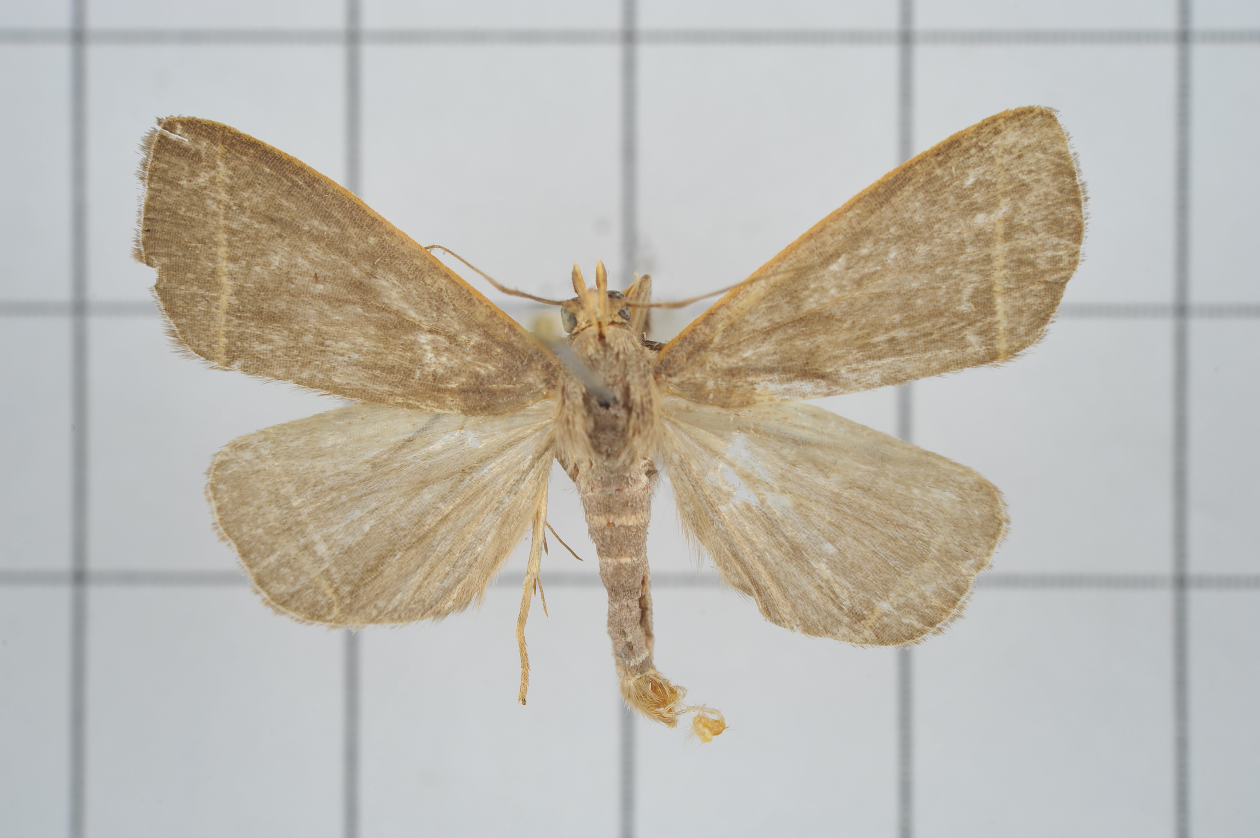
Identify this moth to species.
Simplicia niphona
